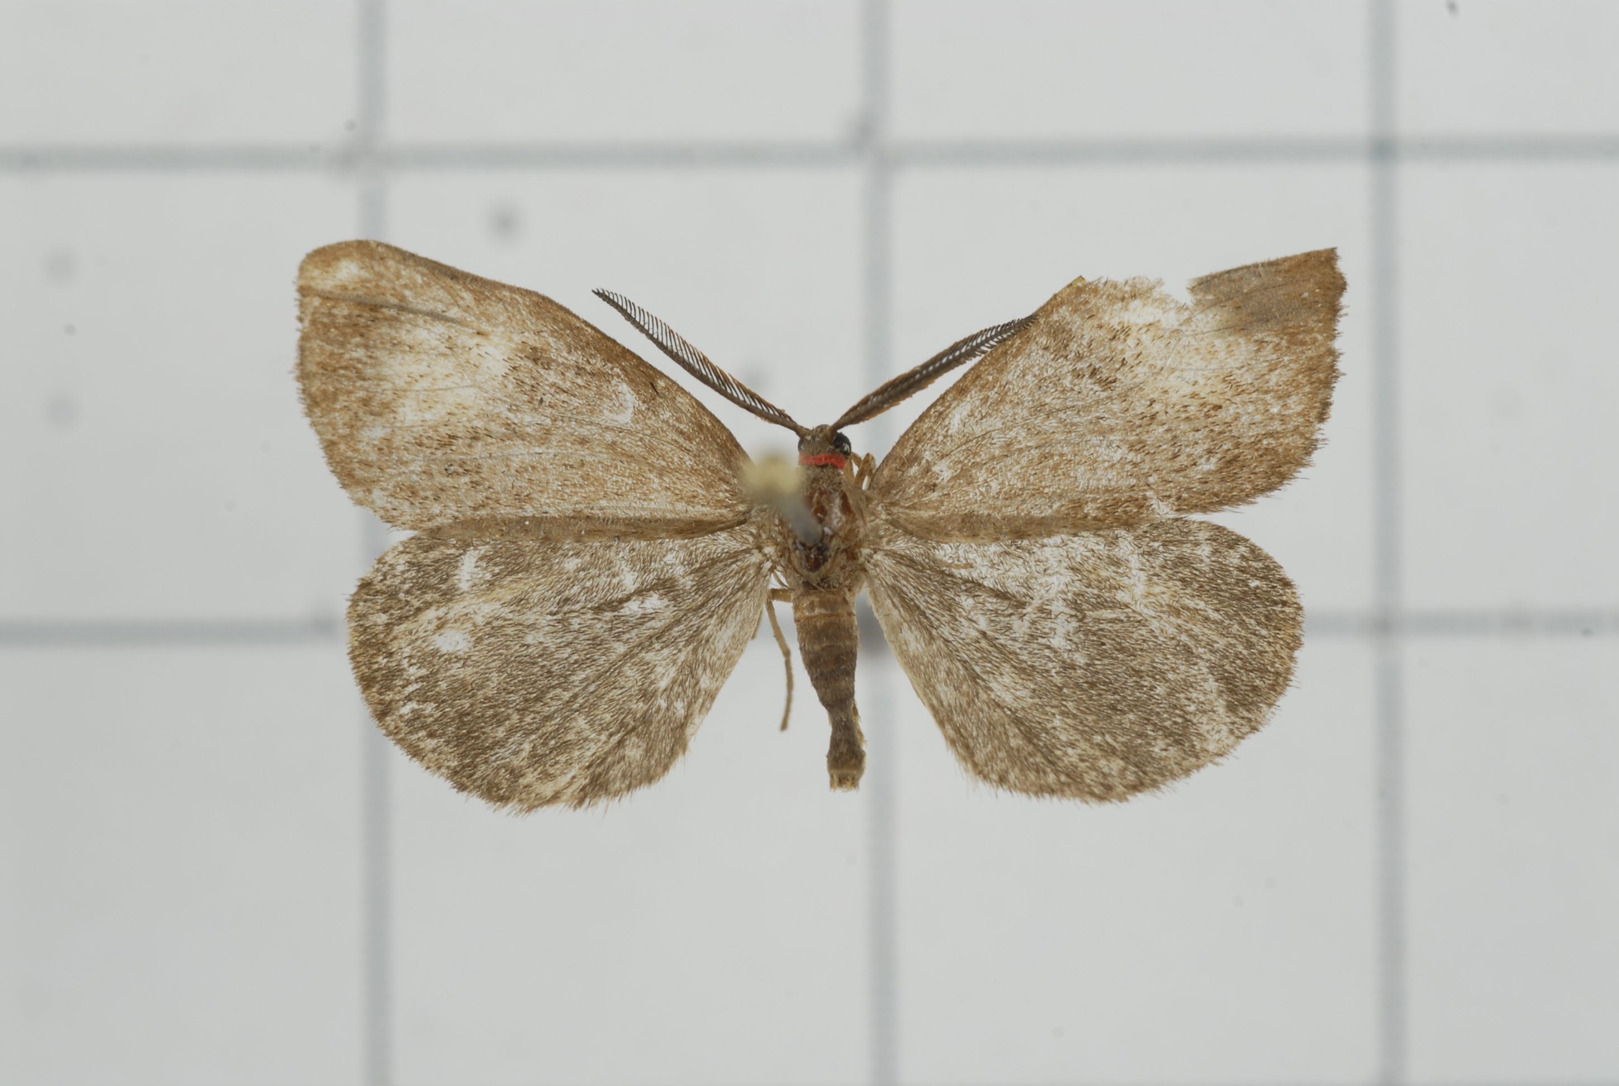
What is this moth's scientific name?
Arbudas submacula
